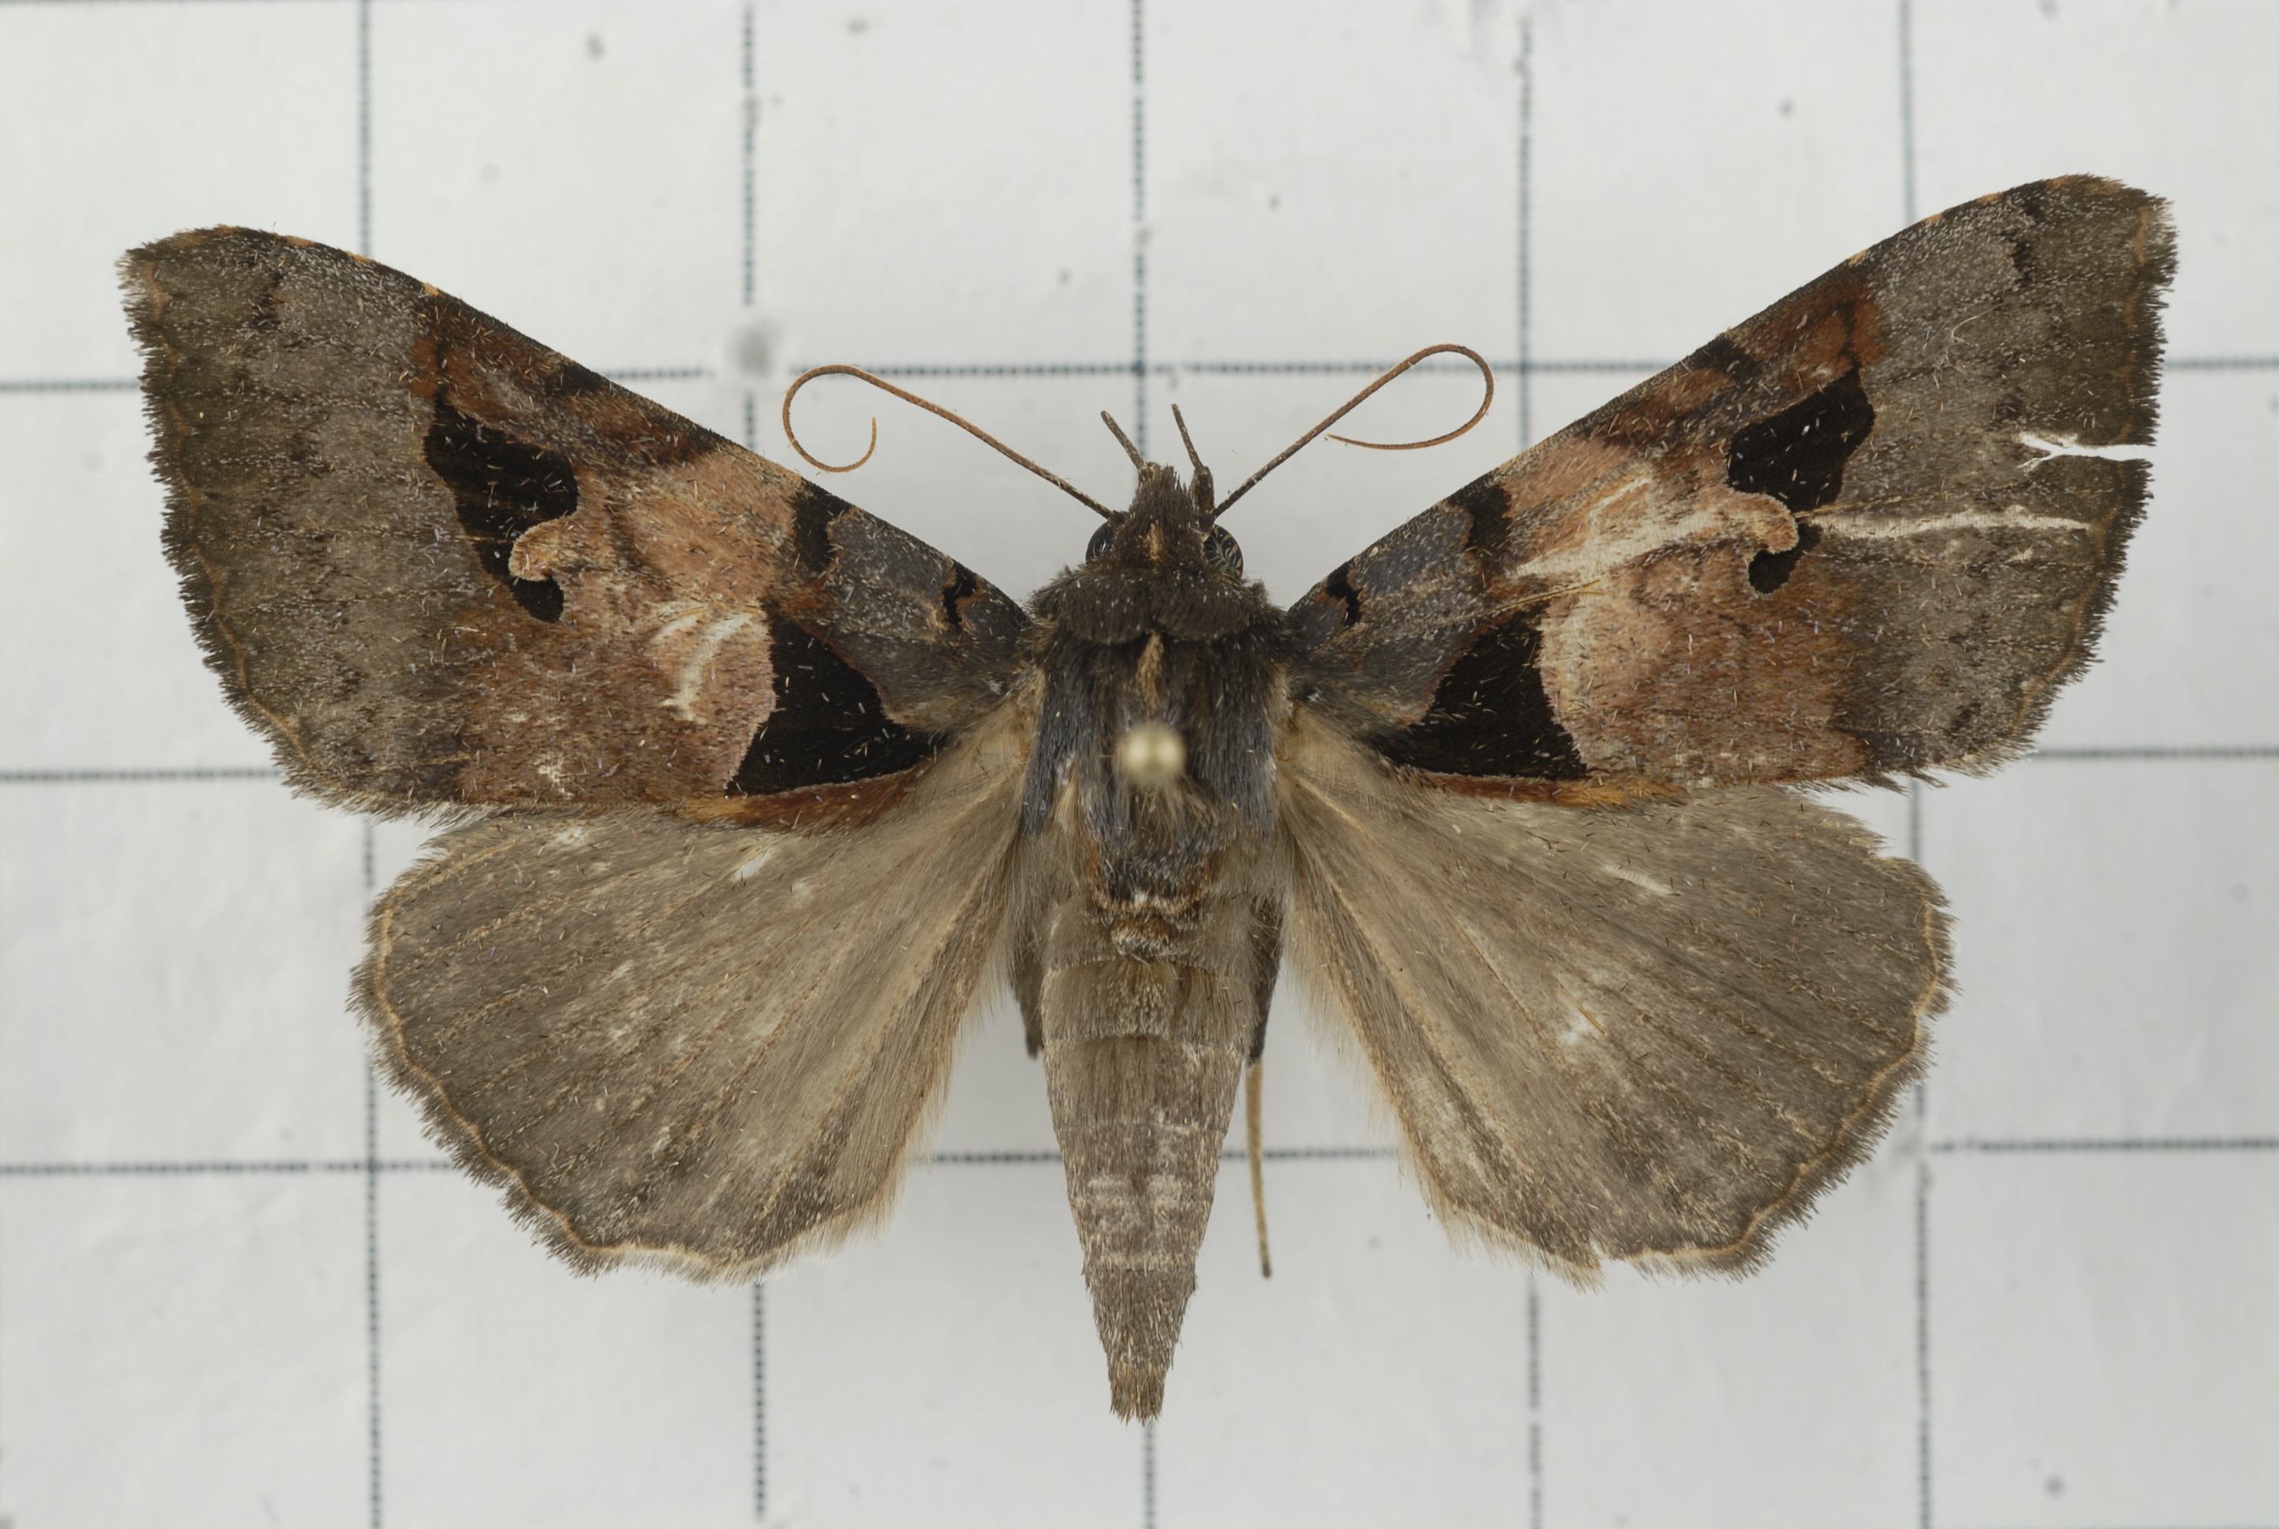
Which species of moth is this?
Avatha chinensis
